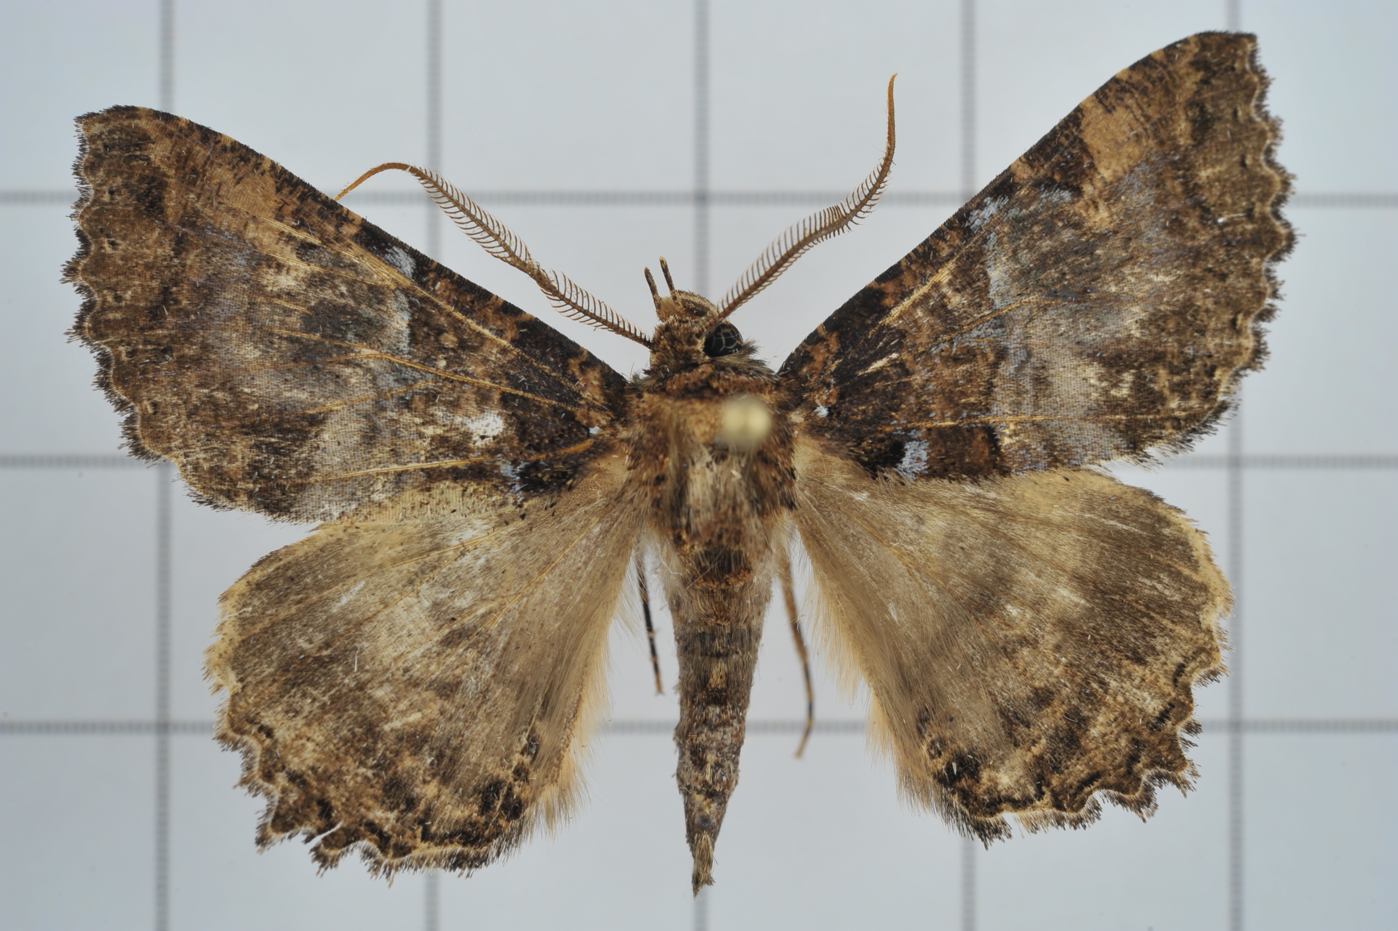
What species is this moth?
Daddala lucilla
